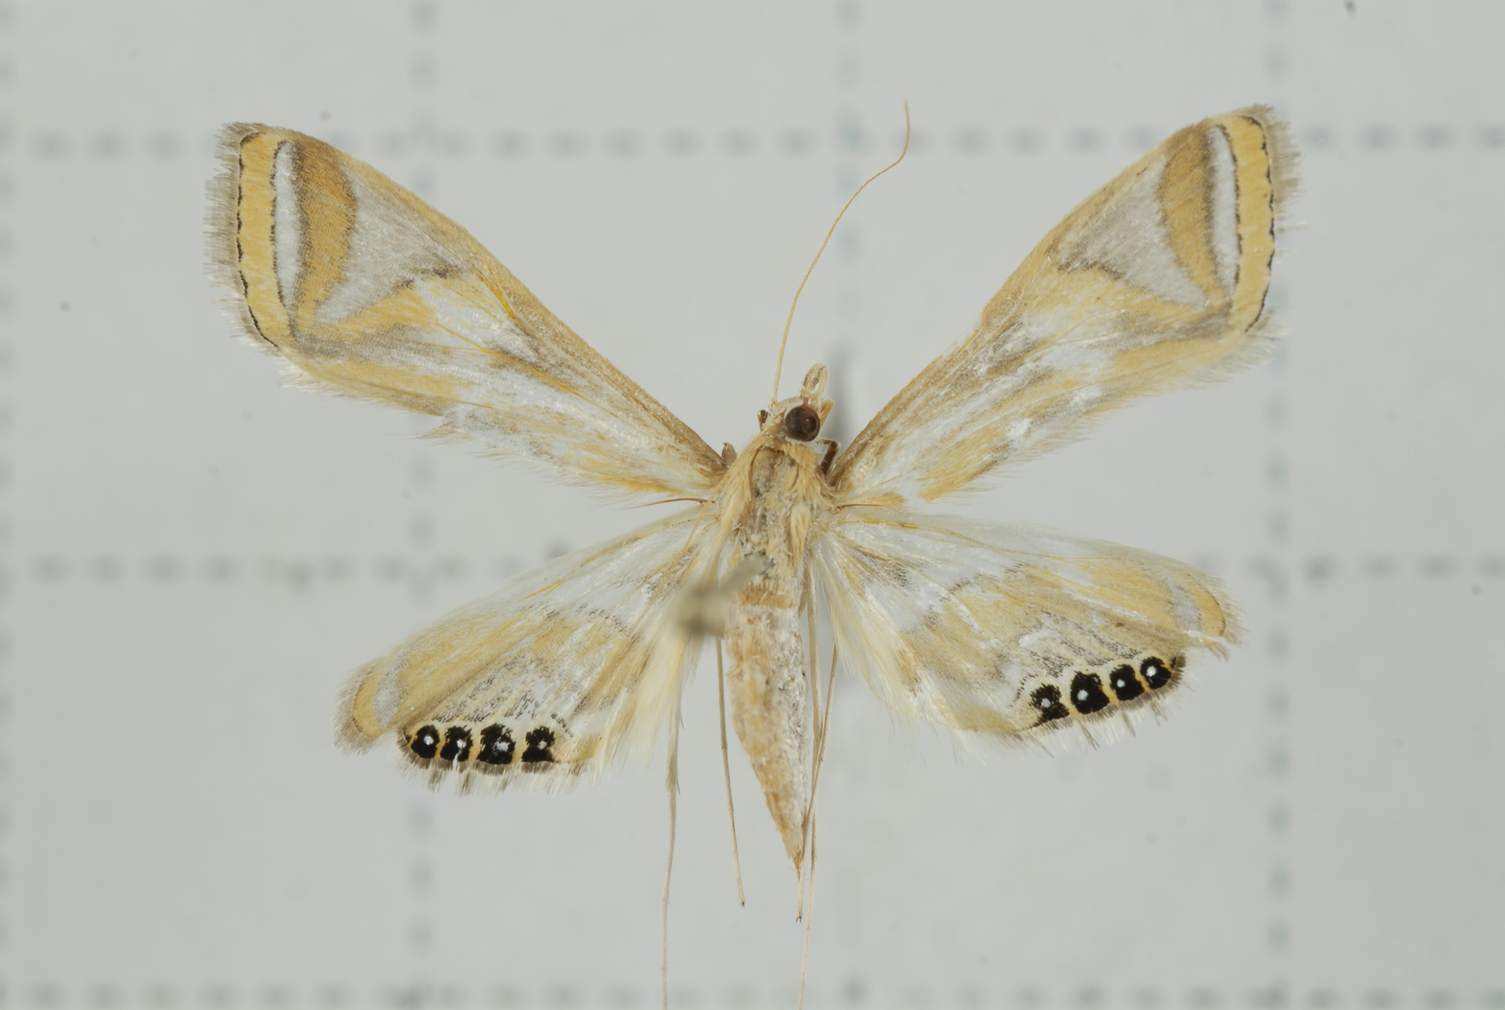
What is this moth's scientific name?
Eoophyla conjunctalis
